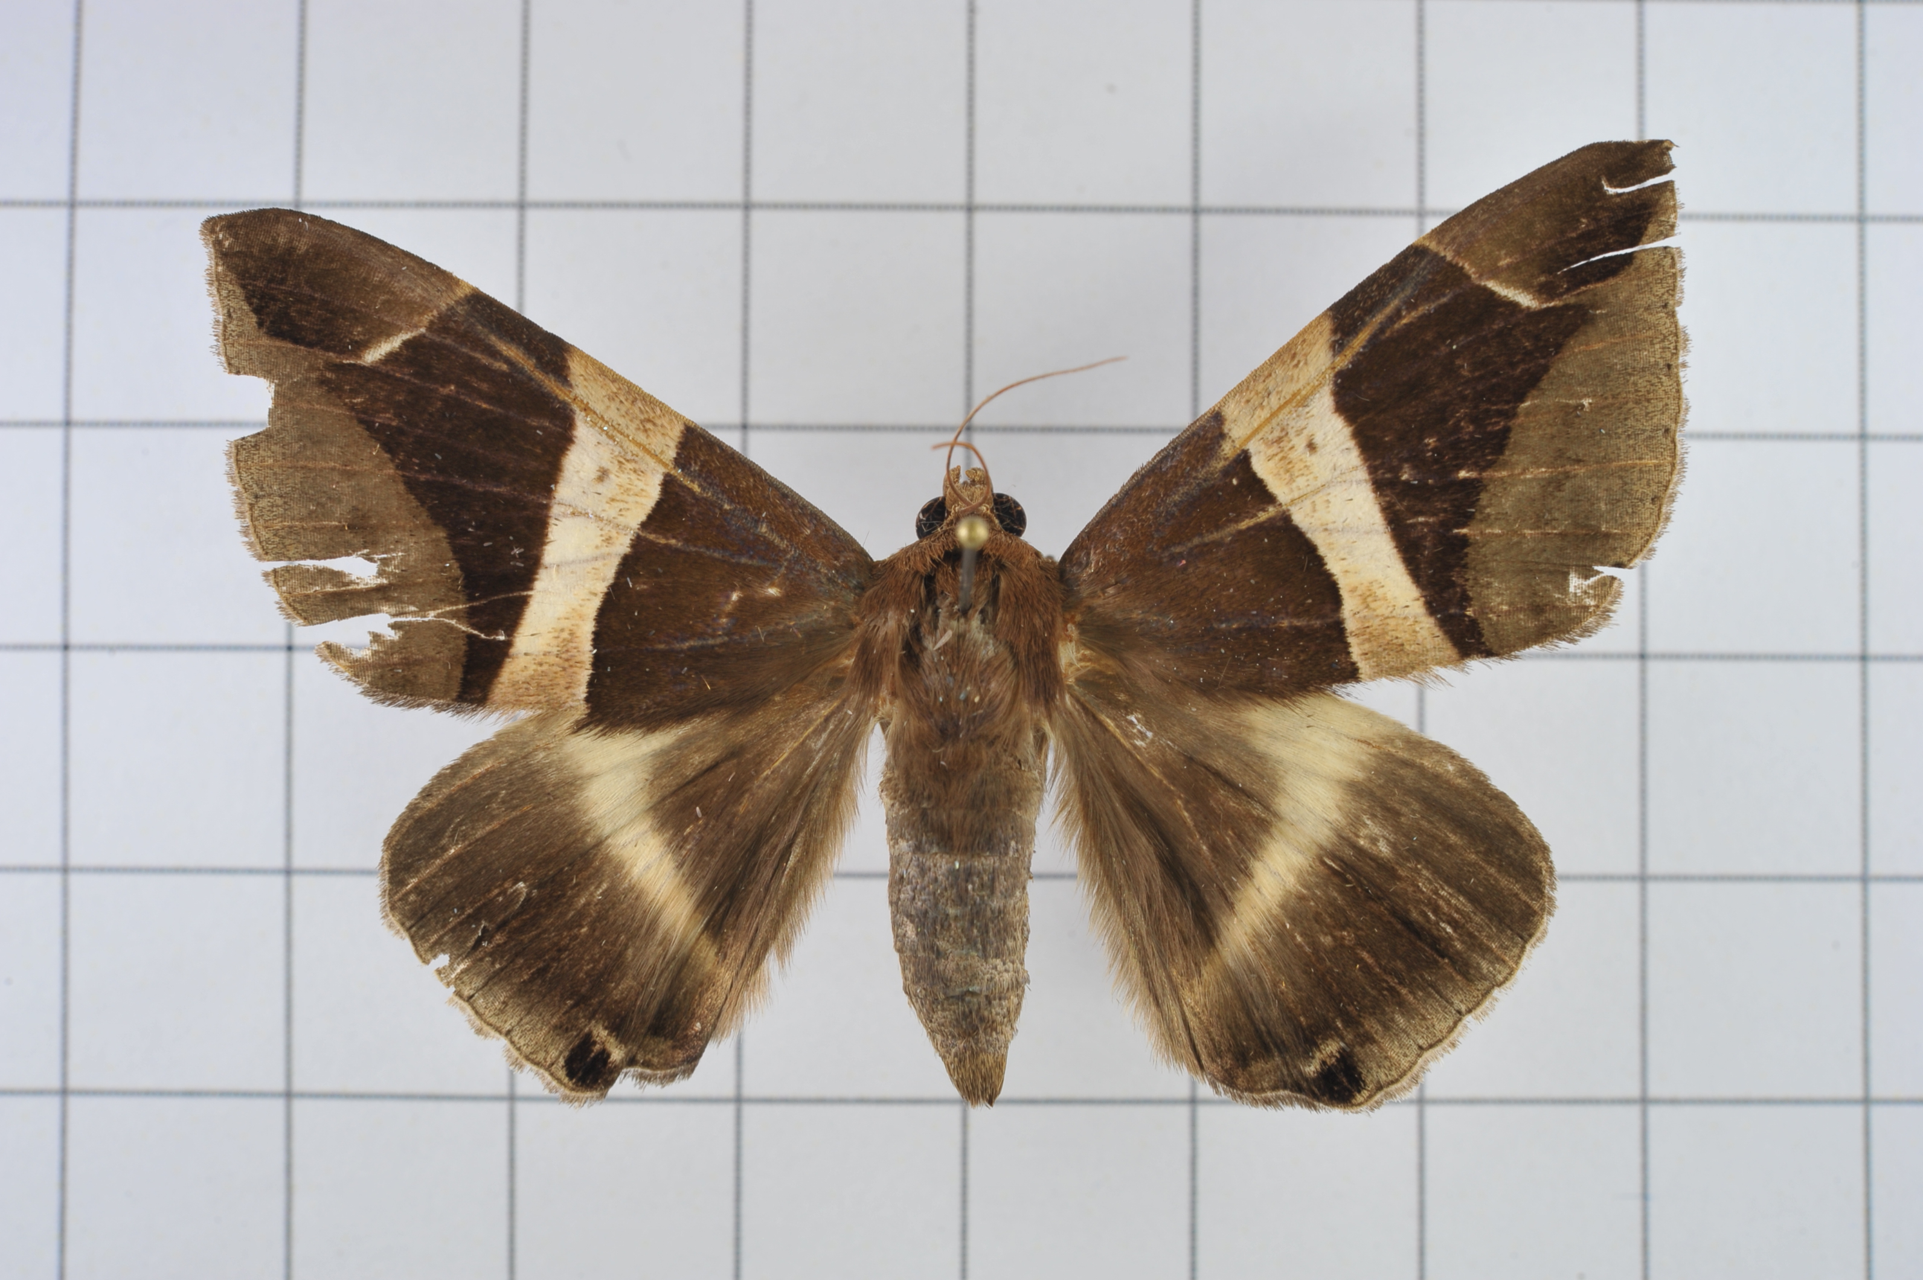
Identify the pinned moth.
Bastilla praetermissa
